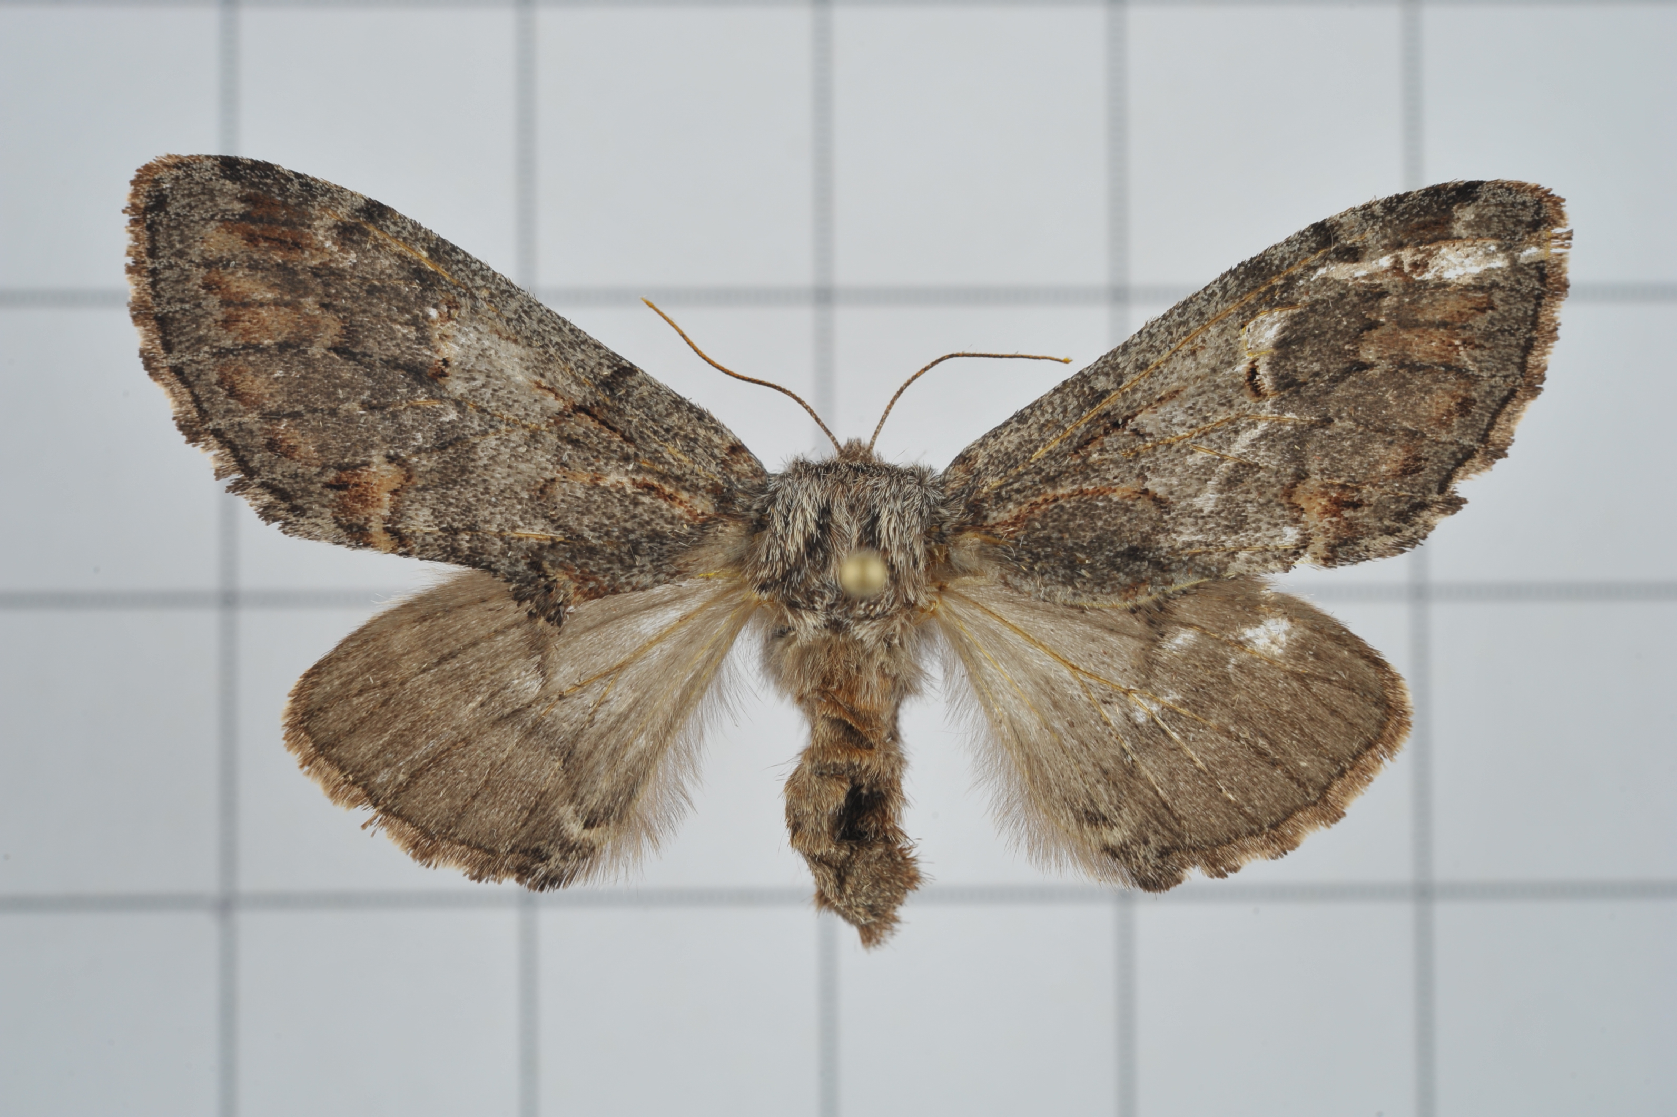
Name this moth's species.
Notodonta griseotincta
